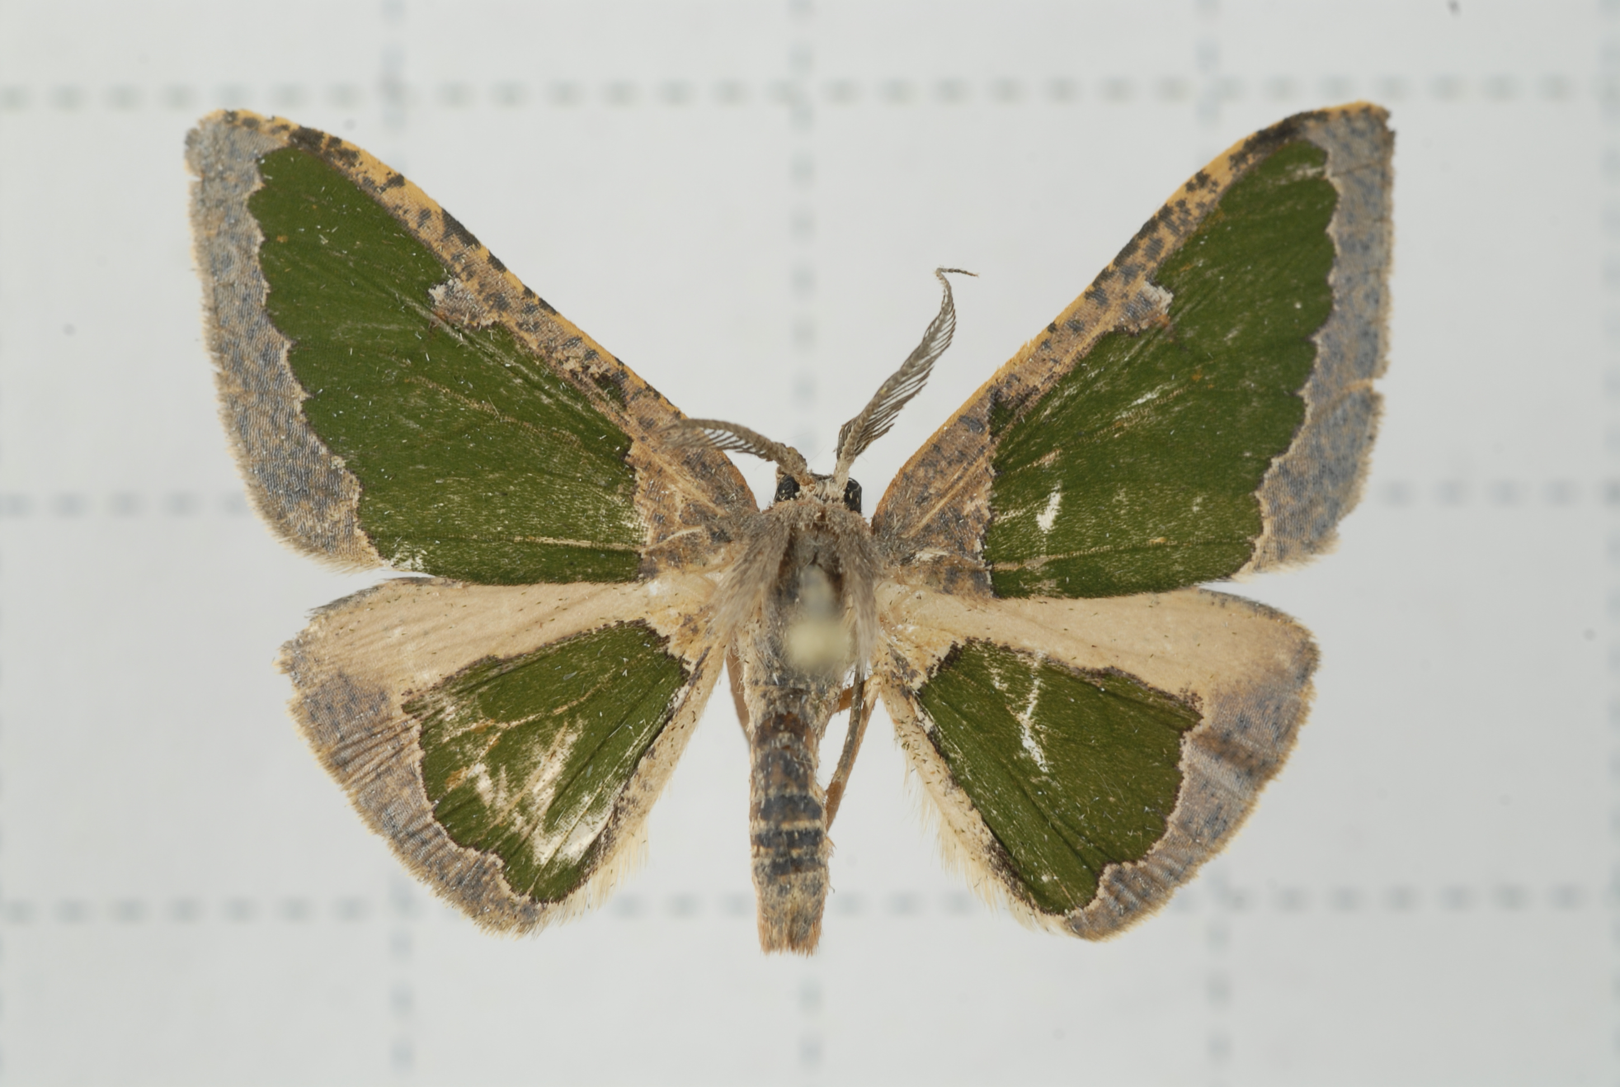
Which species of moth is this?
Celenna festivaria formosensis
